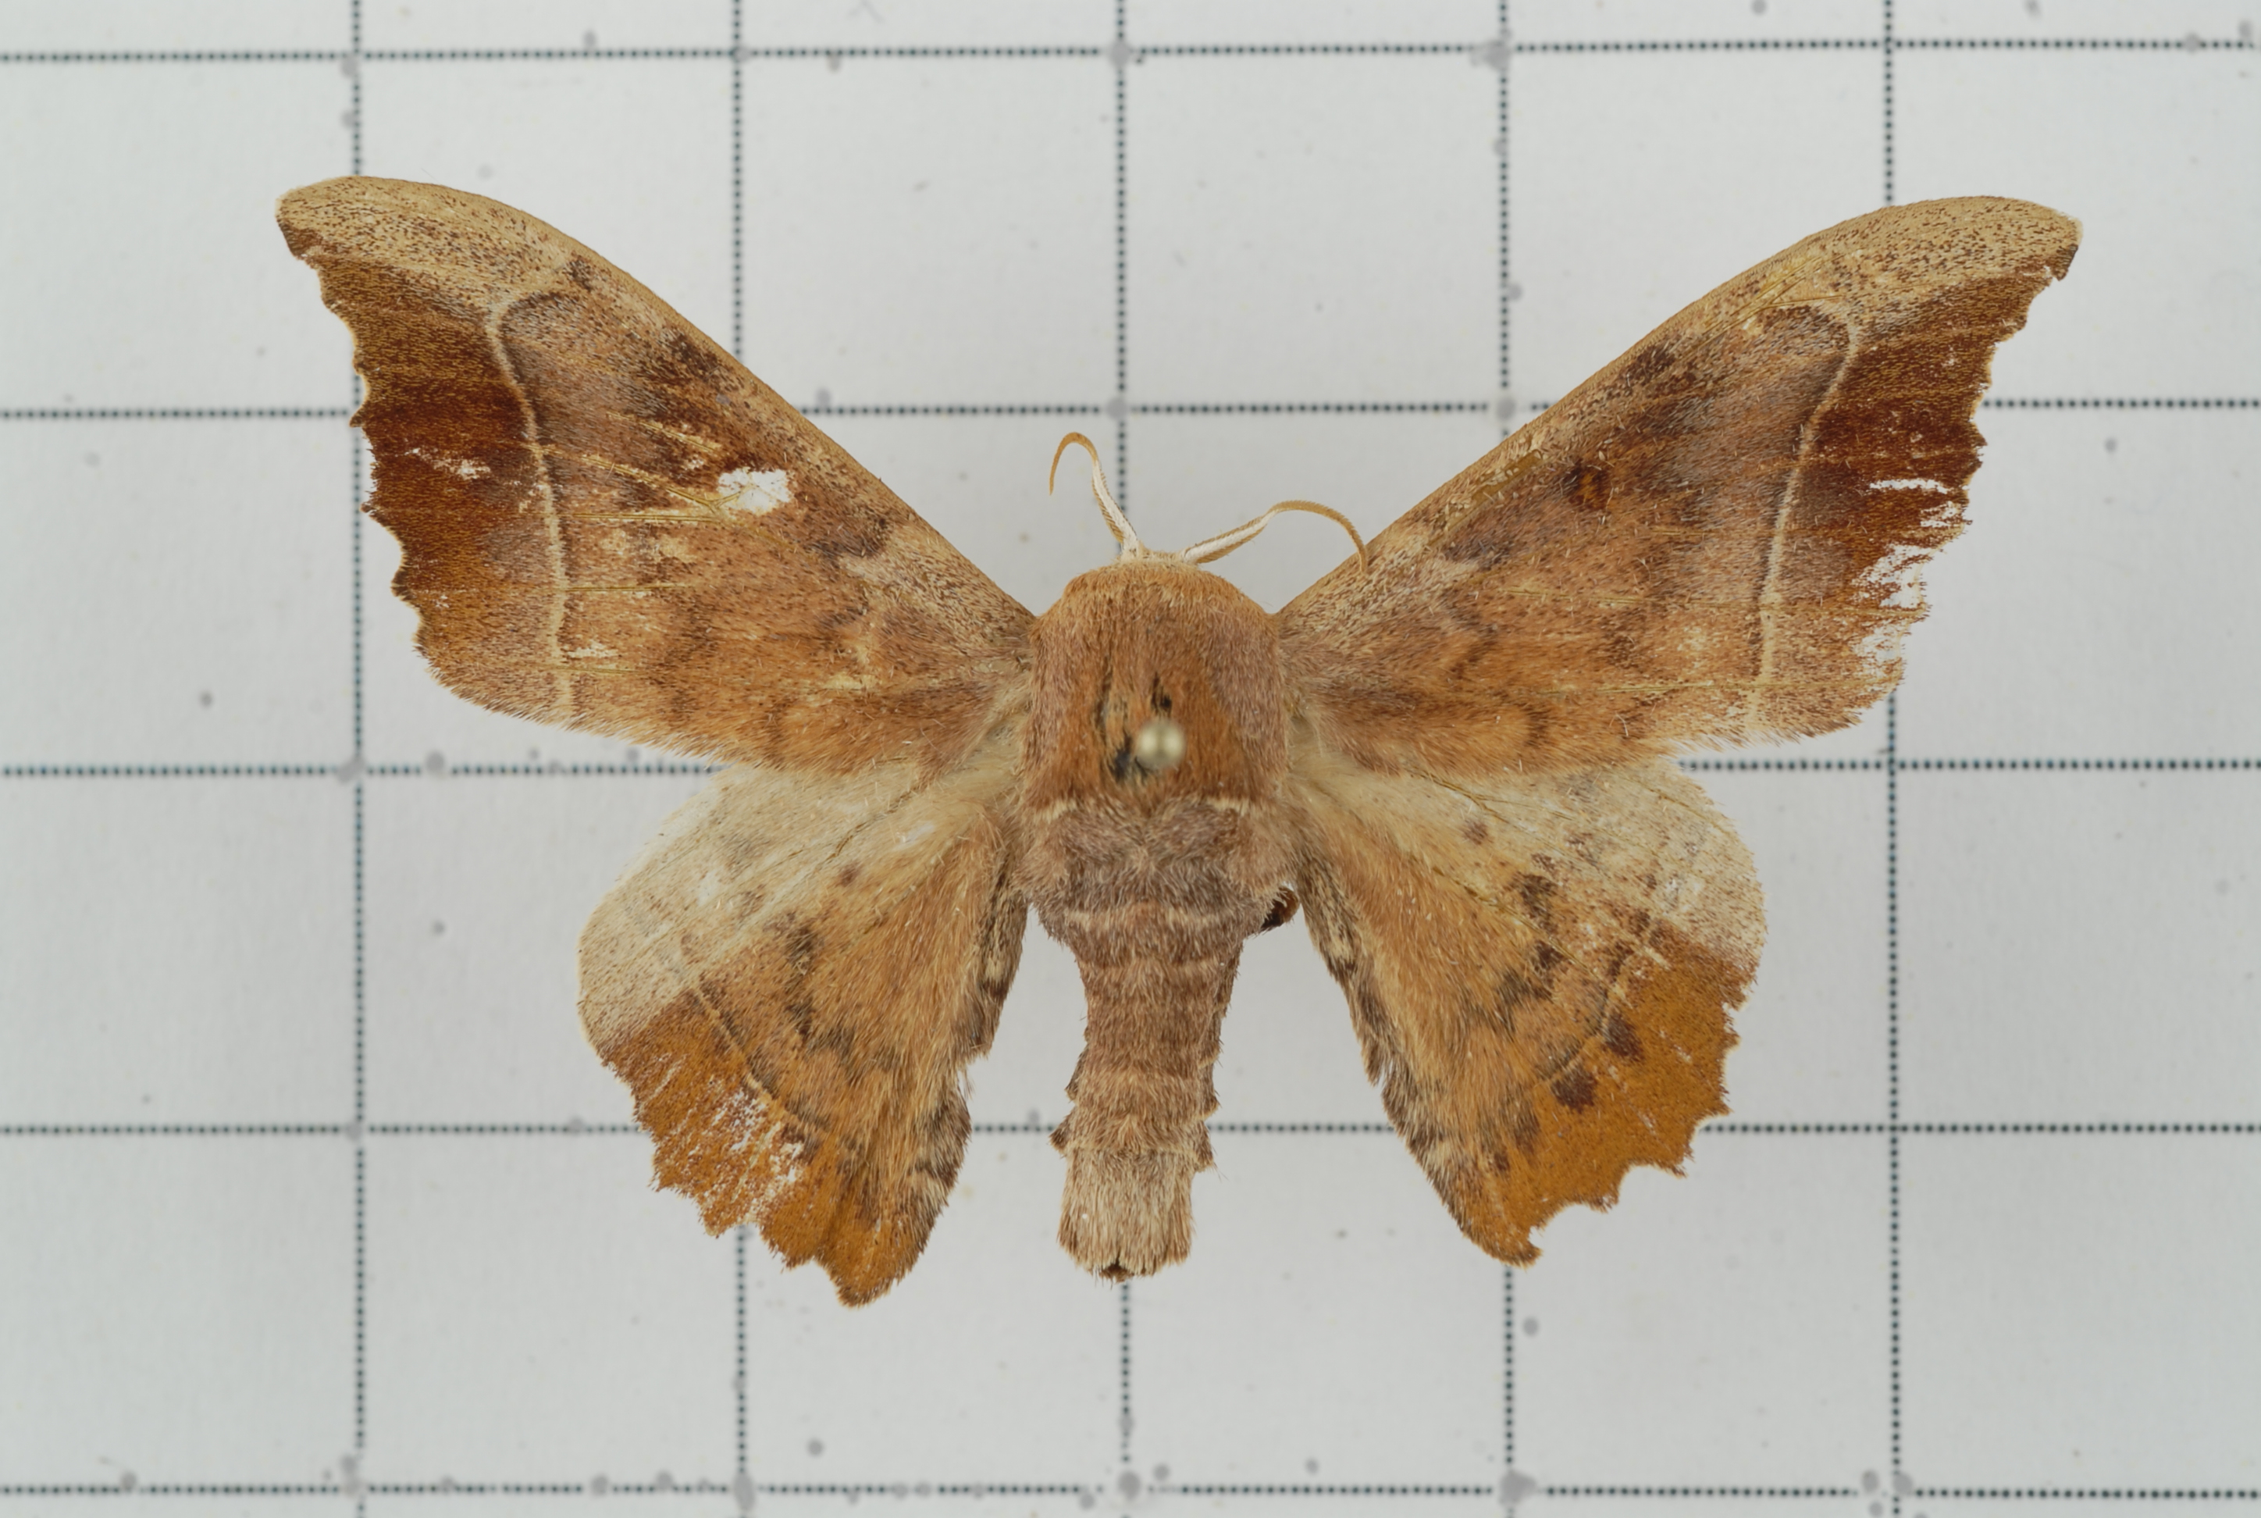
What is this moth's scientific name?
Oberthueria formosibia
